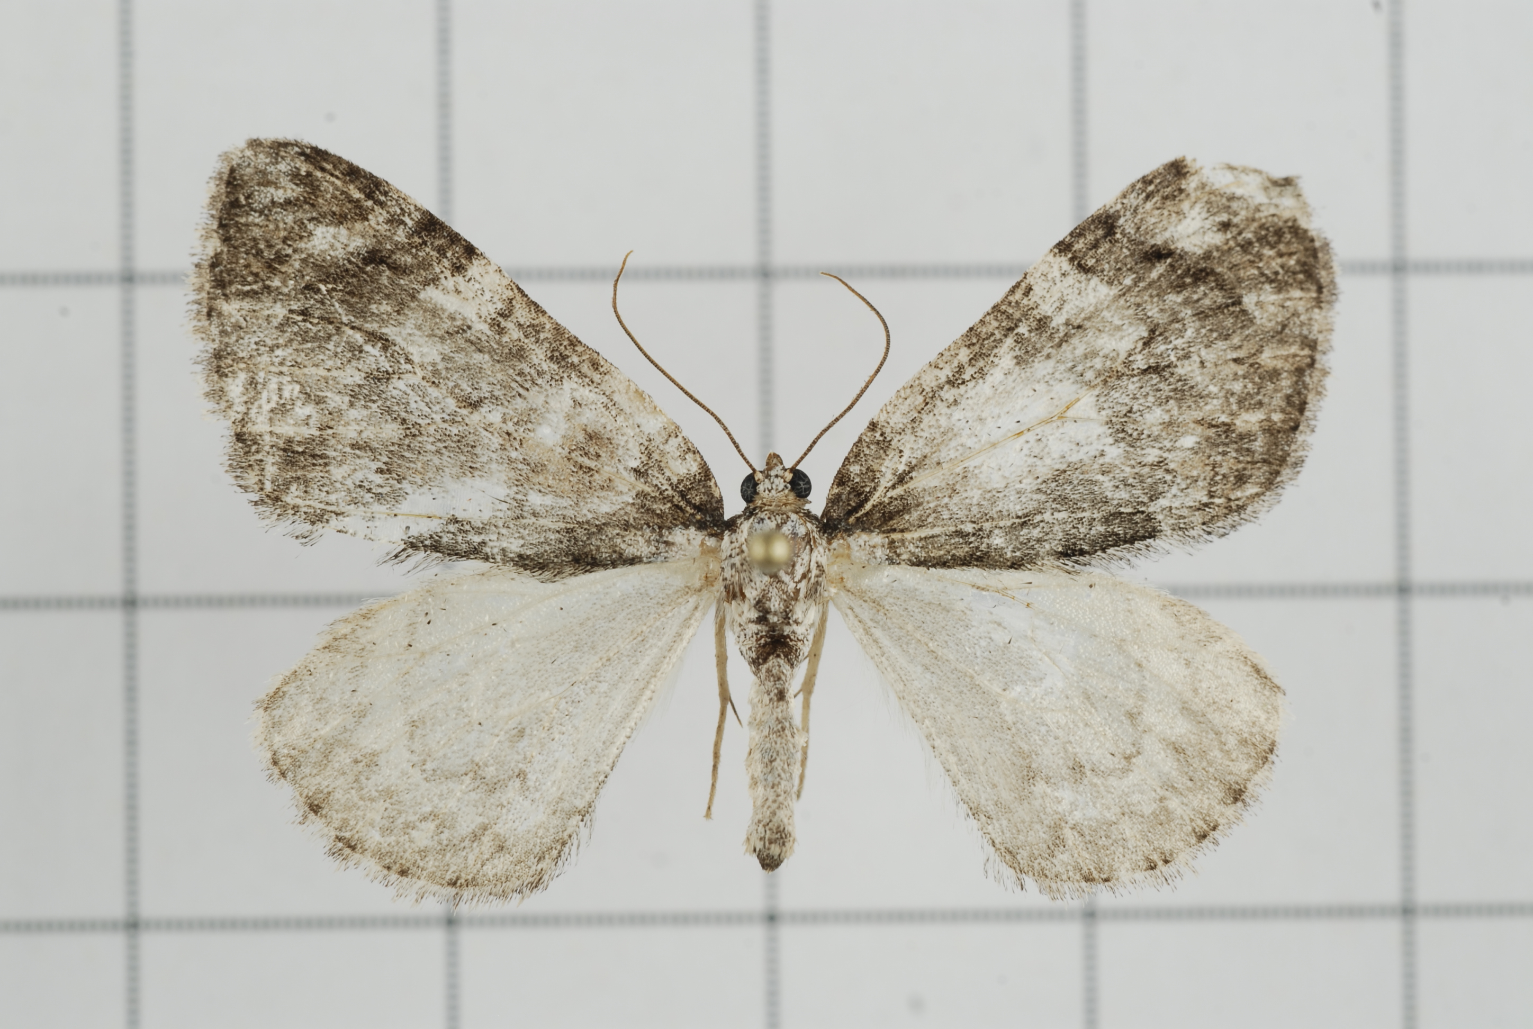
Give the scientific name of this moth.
Anticlea canaliculata
